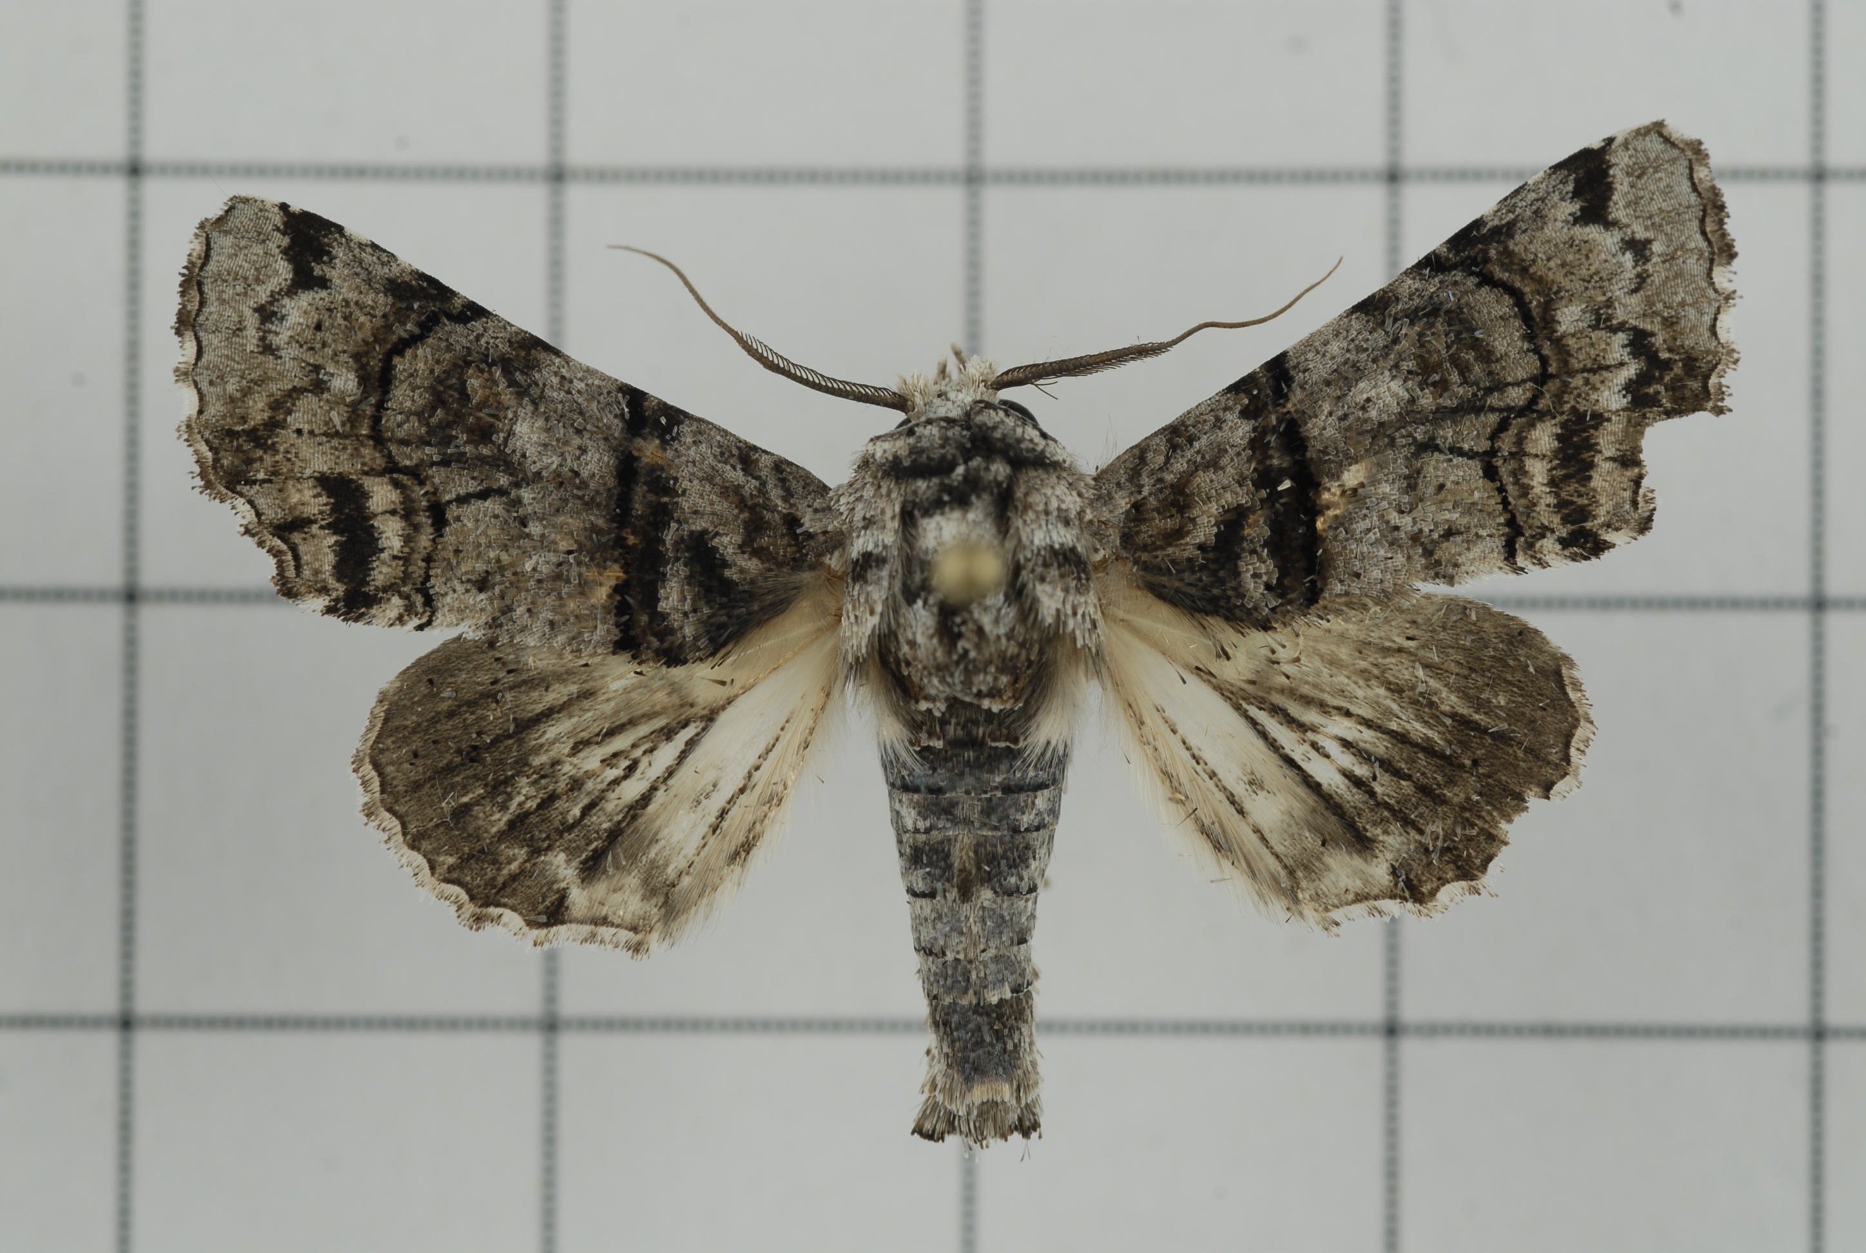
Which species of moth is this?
Aplotelia diplographa
